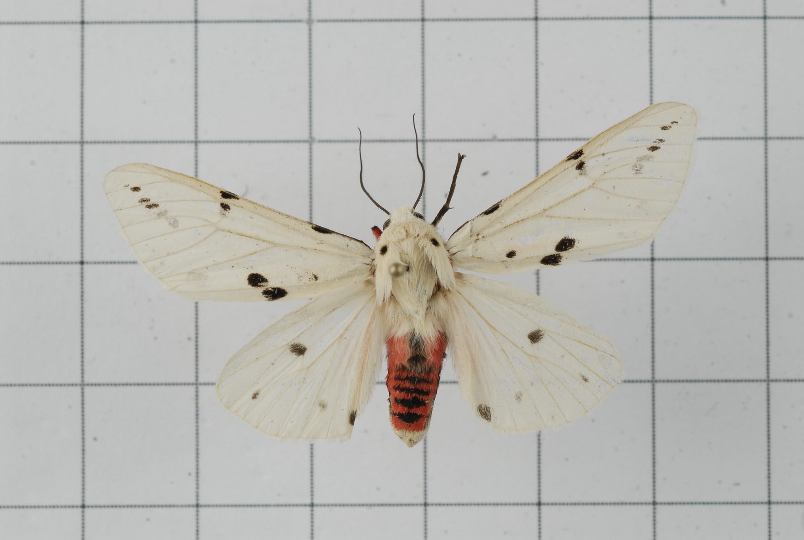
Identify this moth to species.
Spilarctia alba kikuchii
